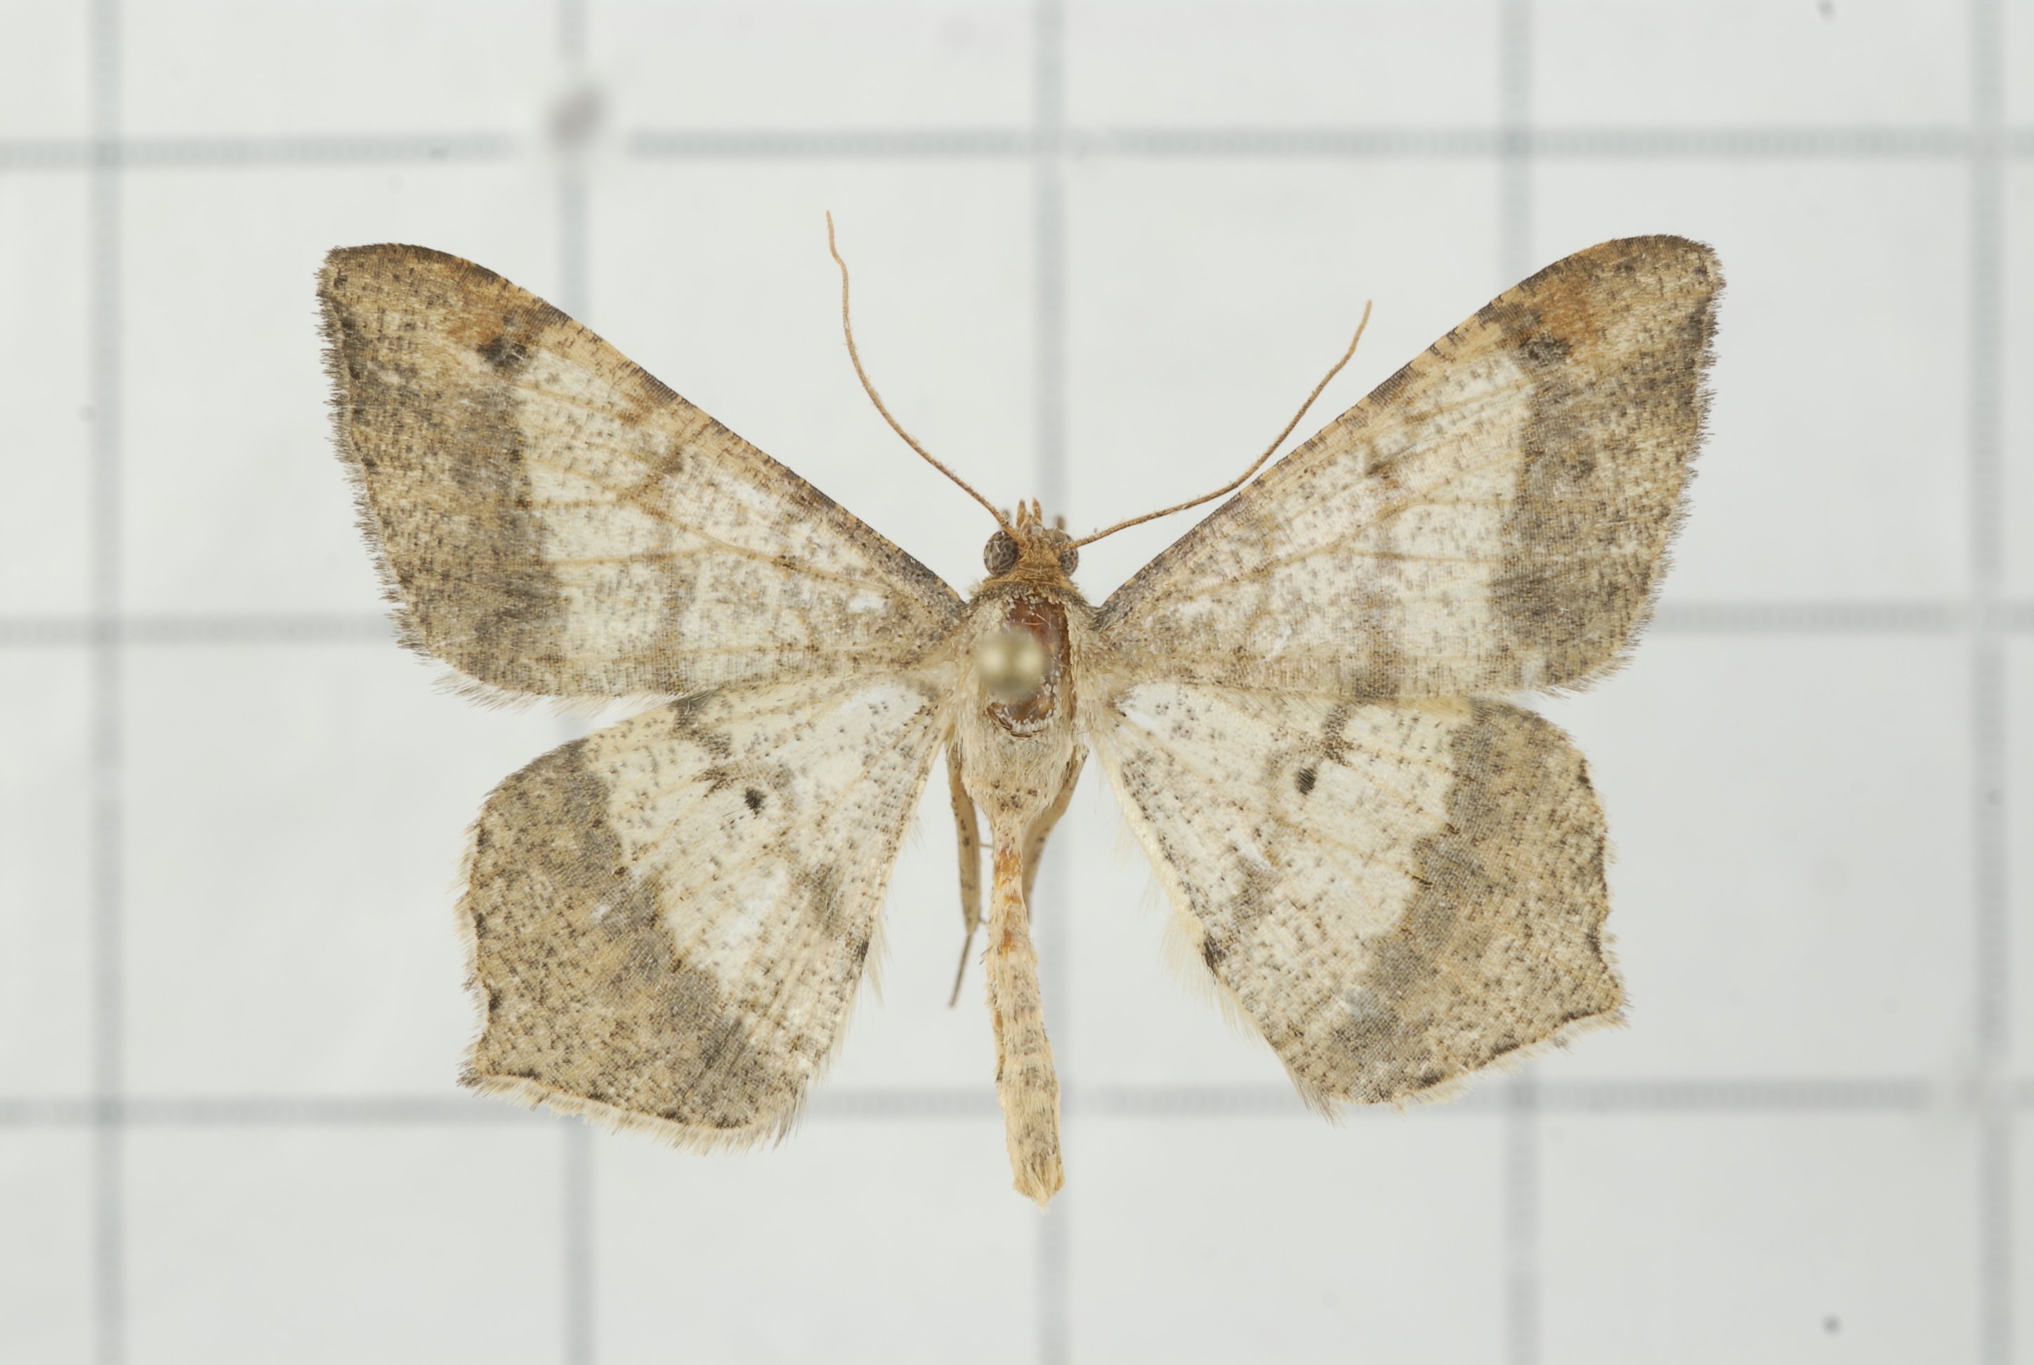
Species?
Macaria abydata
